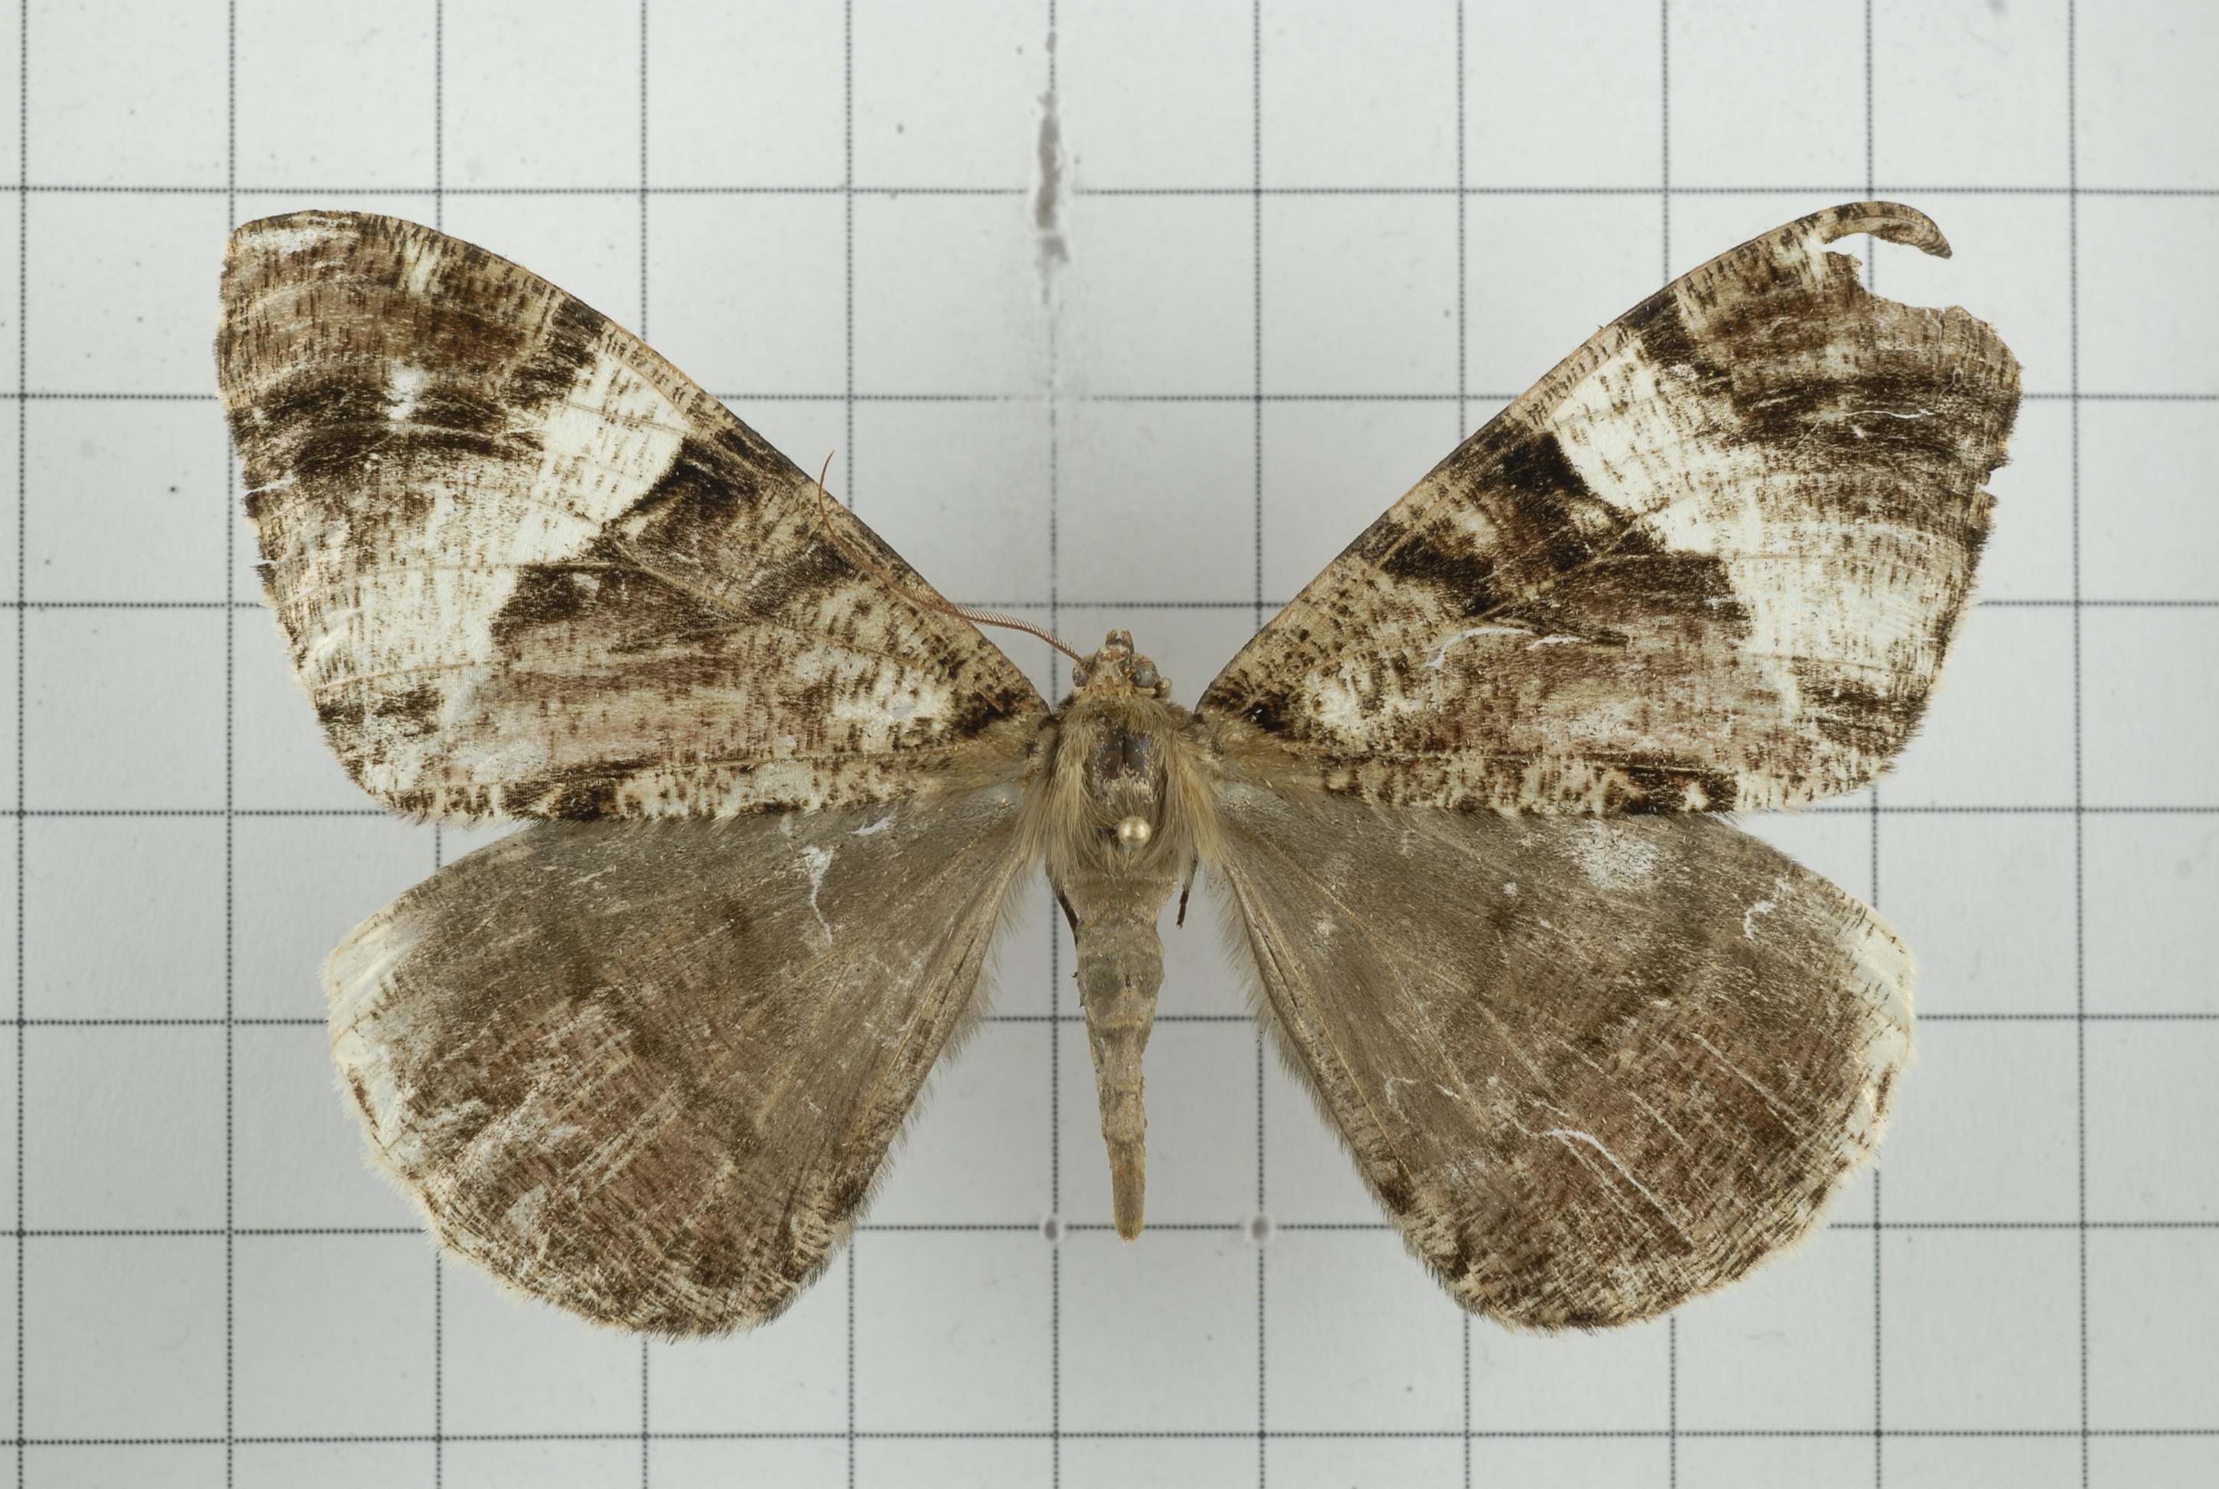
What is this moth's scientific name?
Xandrames dholaria
